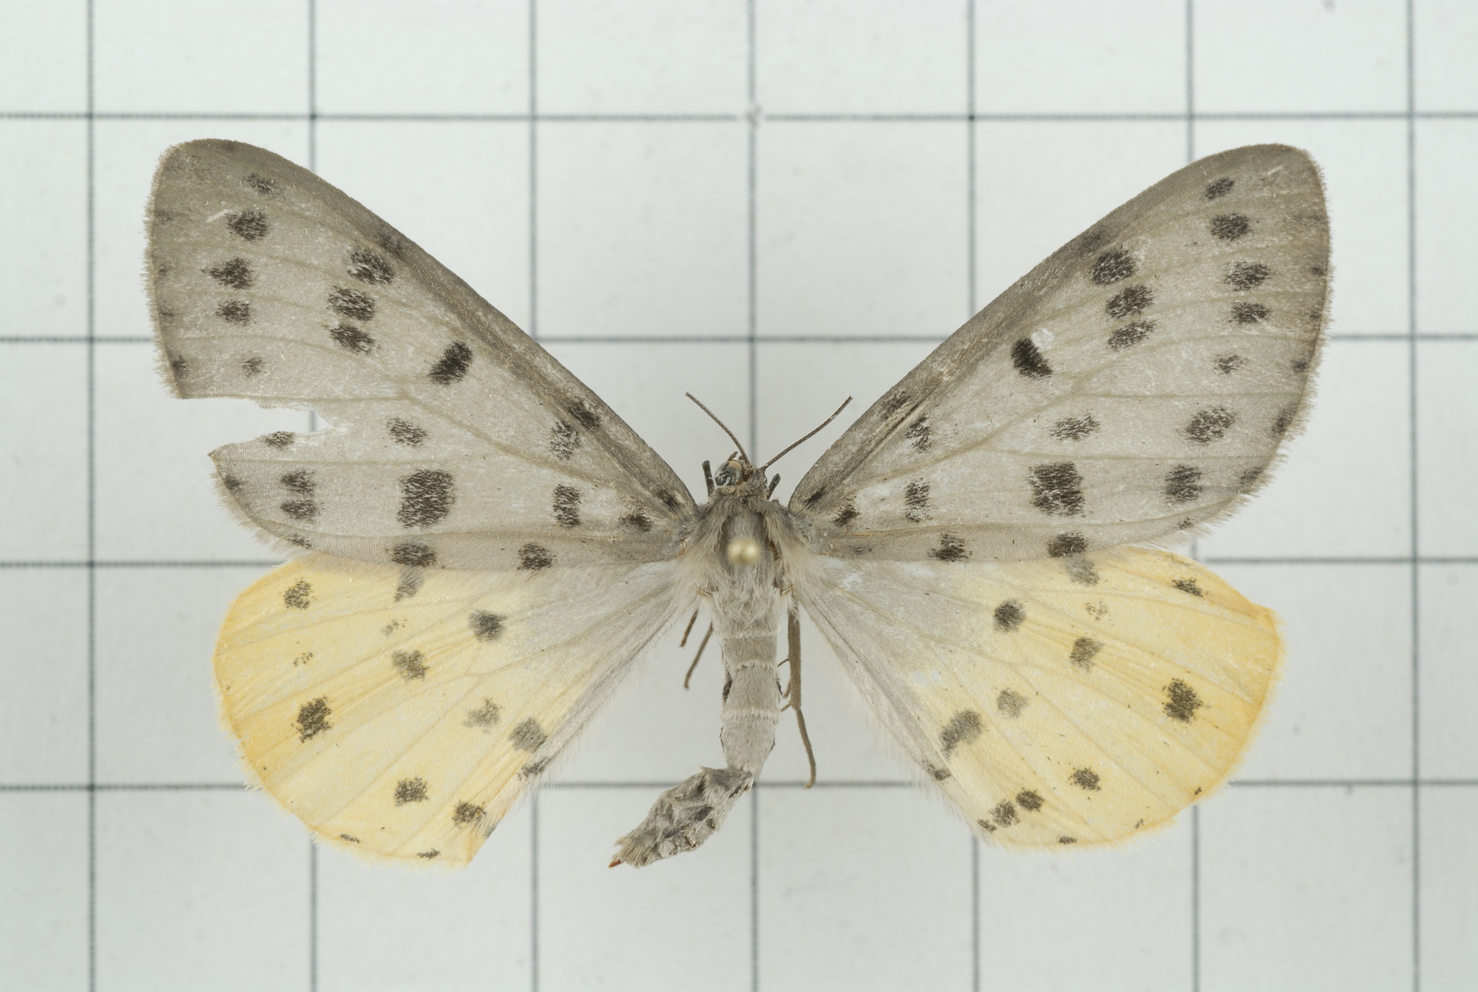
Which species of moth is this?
Arichanna postflava
